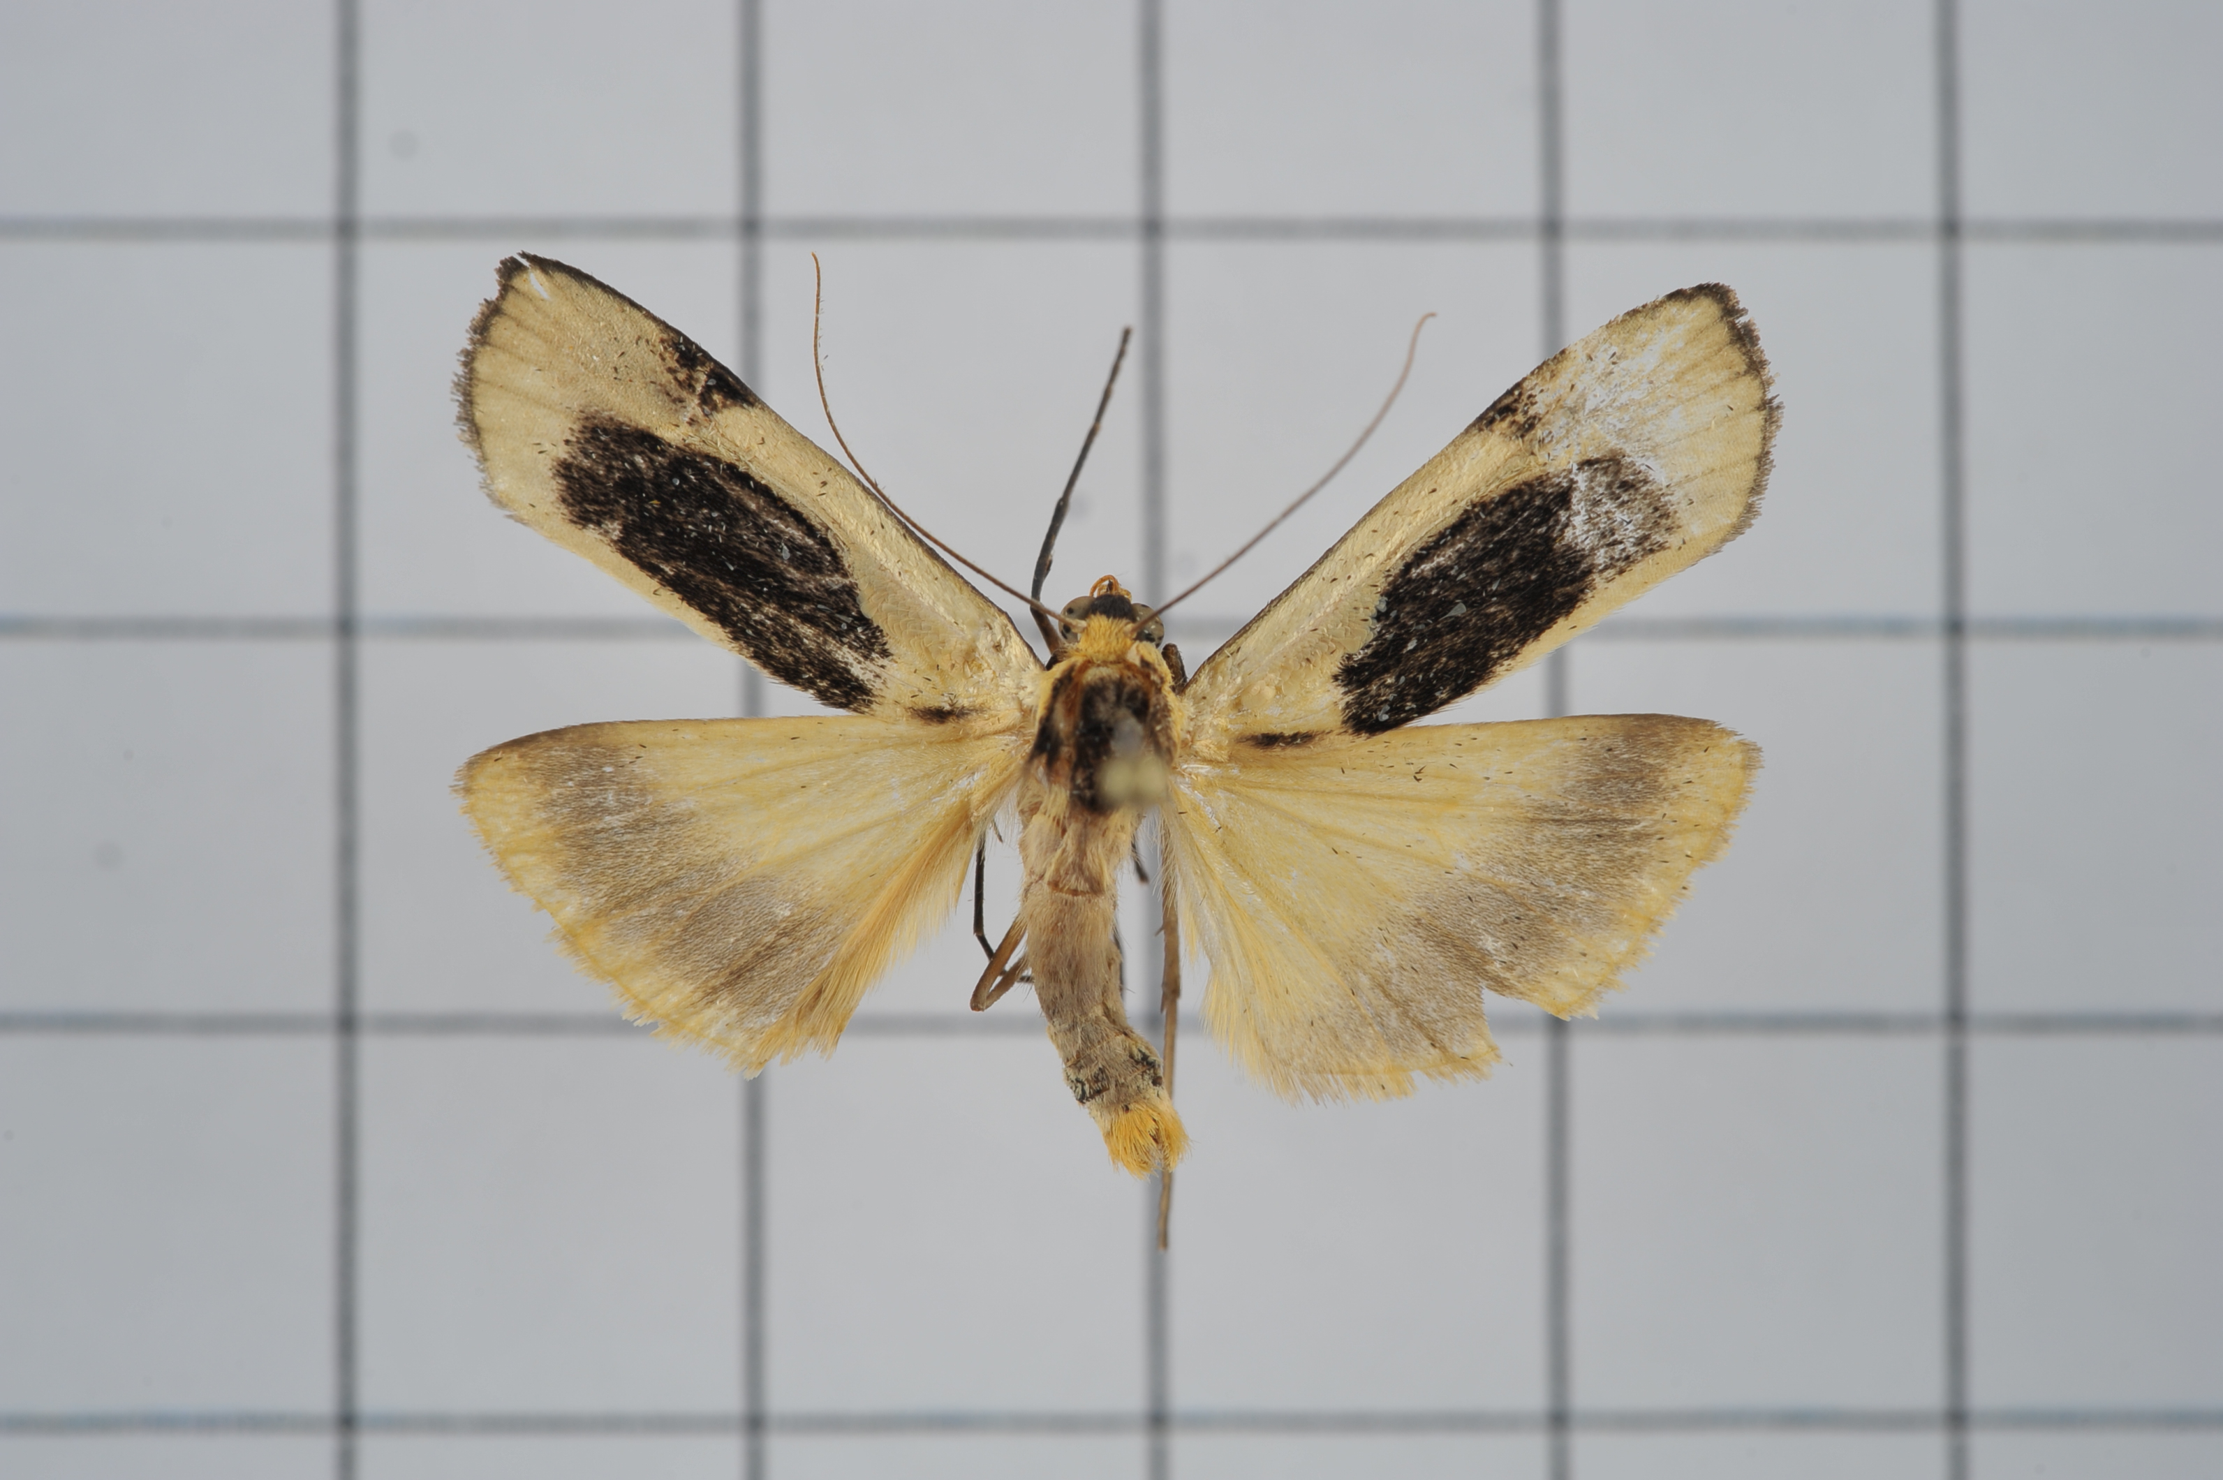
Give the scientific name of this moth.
Thysanoptyx incurvata
